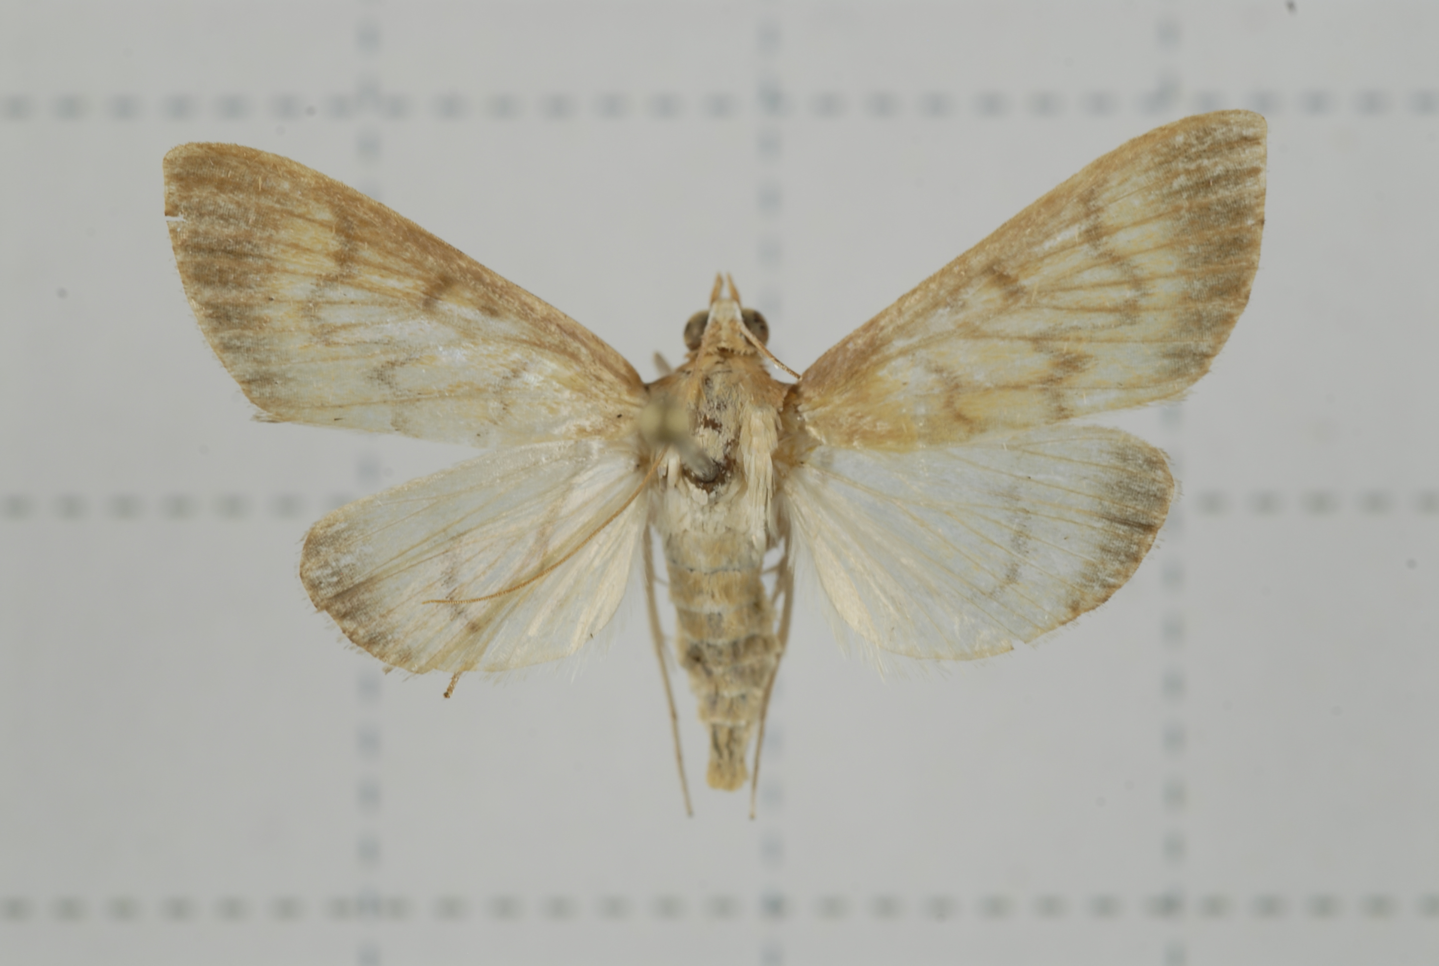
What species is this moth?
Crypsiptya coclesalis
